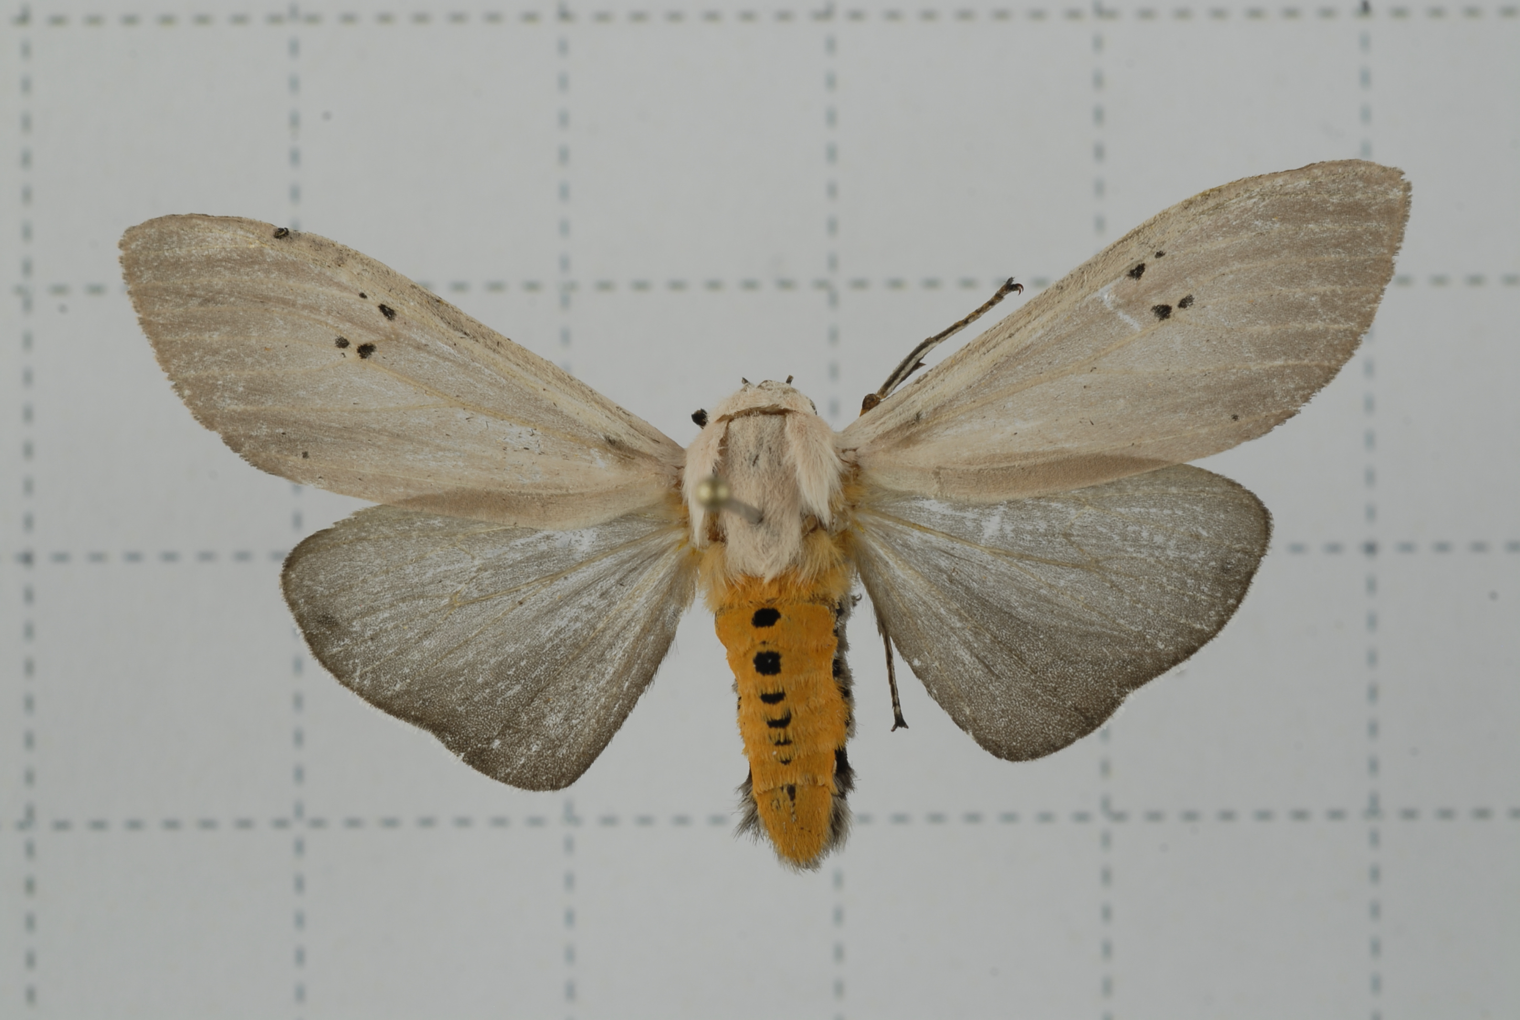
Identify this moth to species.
Creatonotos transiens koni
